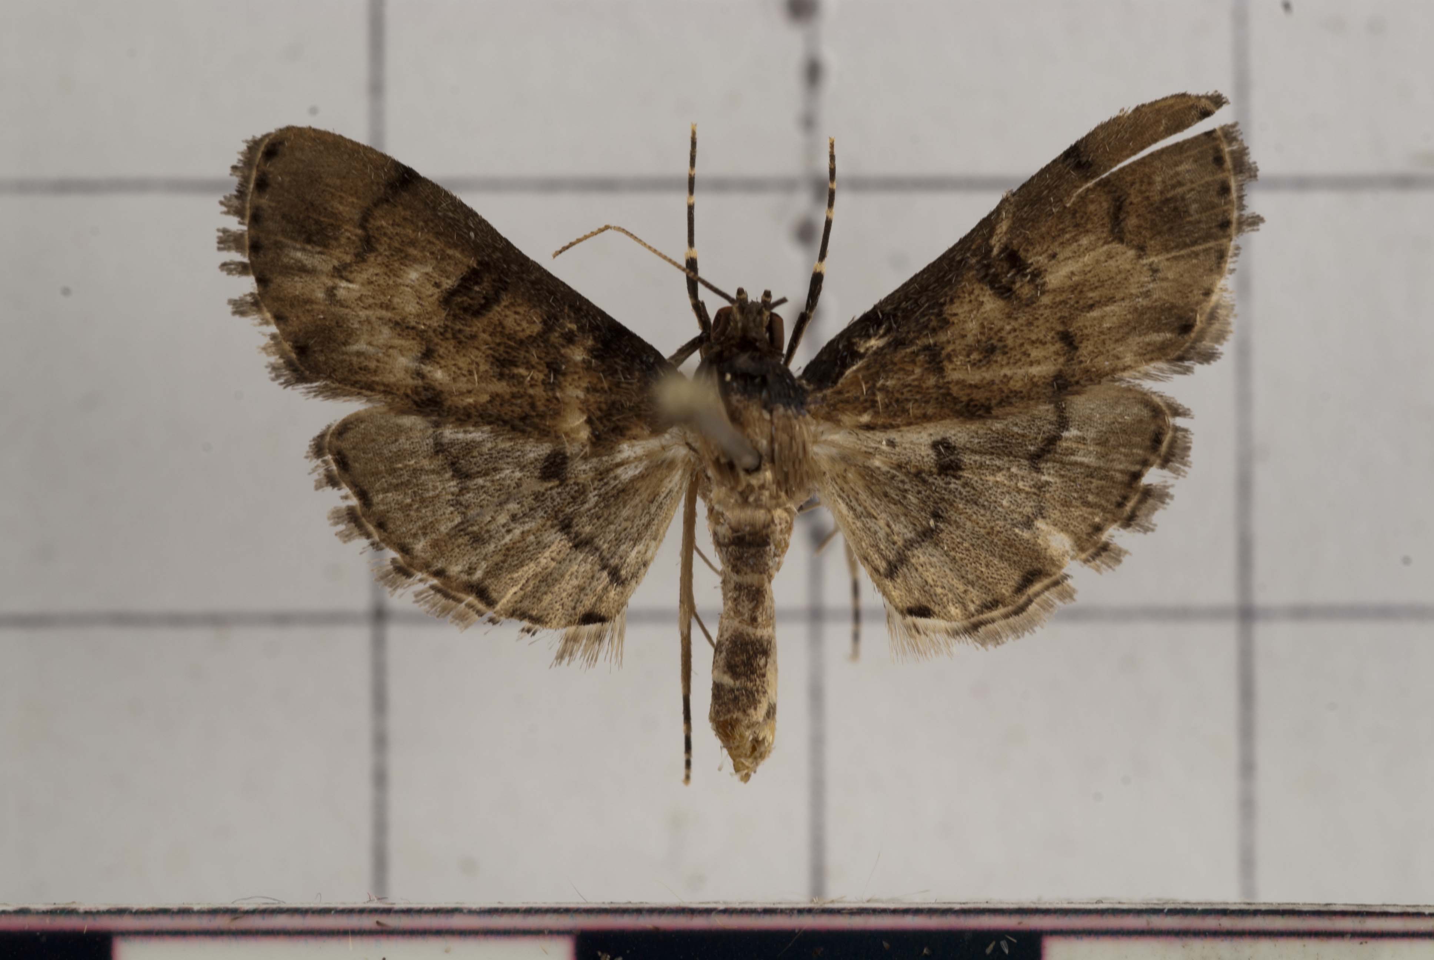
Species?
Nacoleia charesalis
